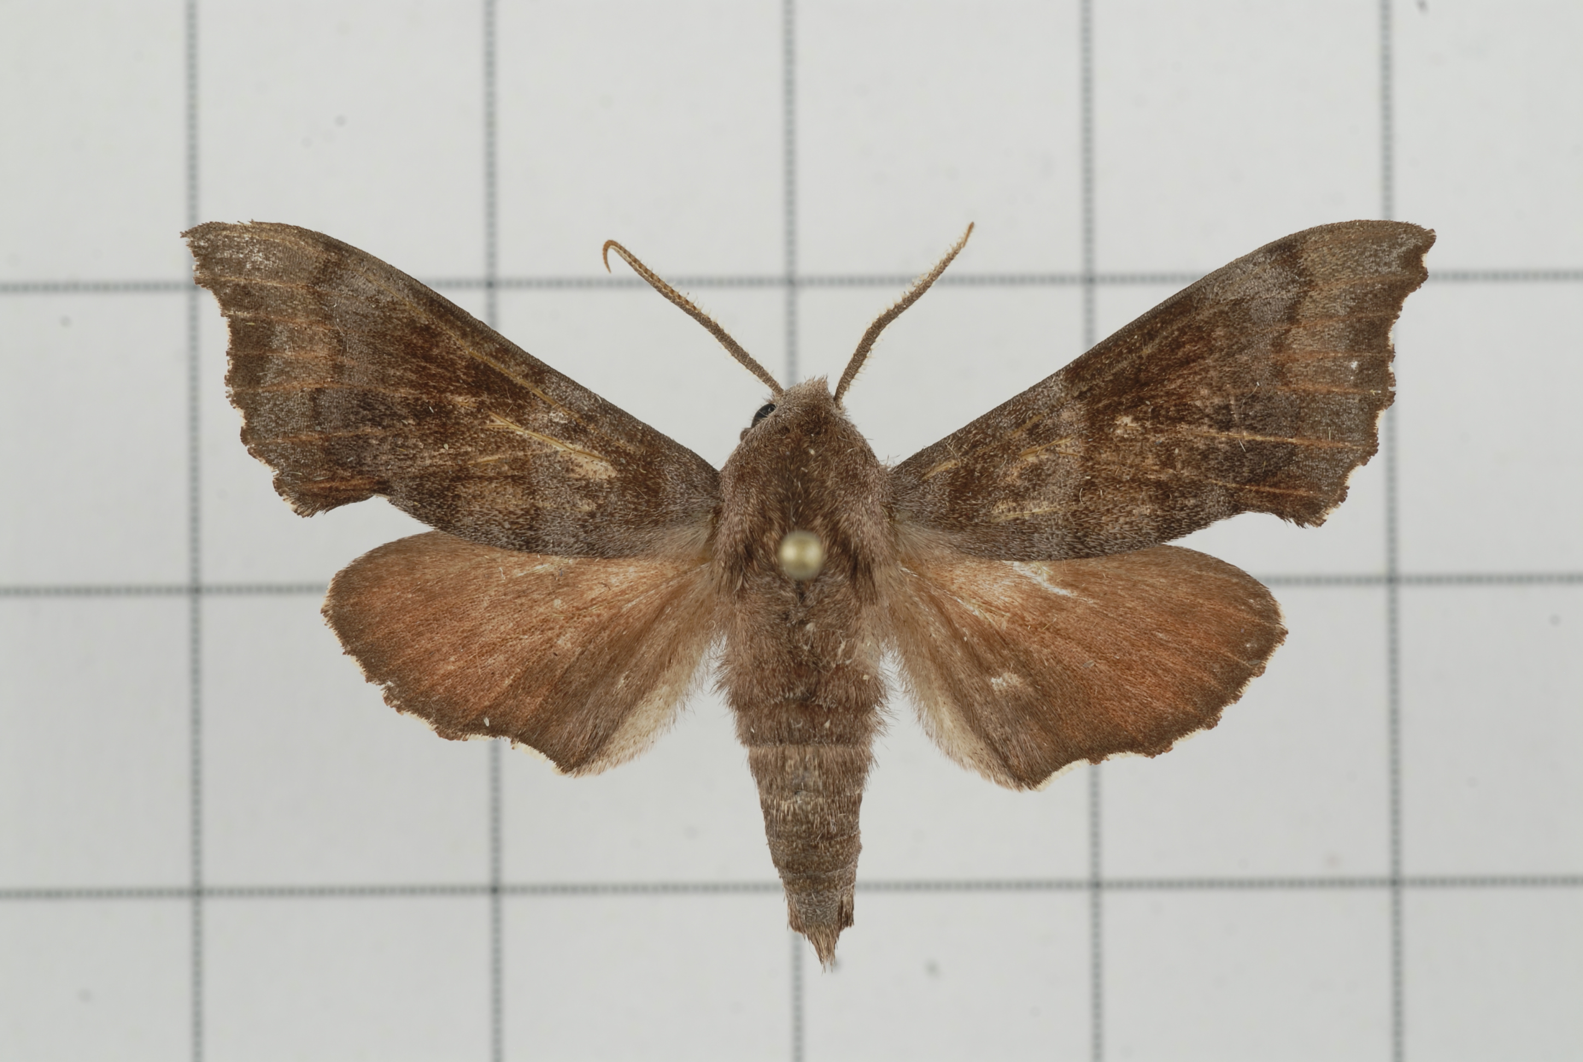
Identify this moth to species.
Cypoides chinensis
